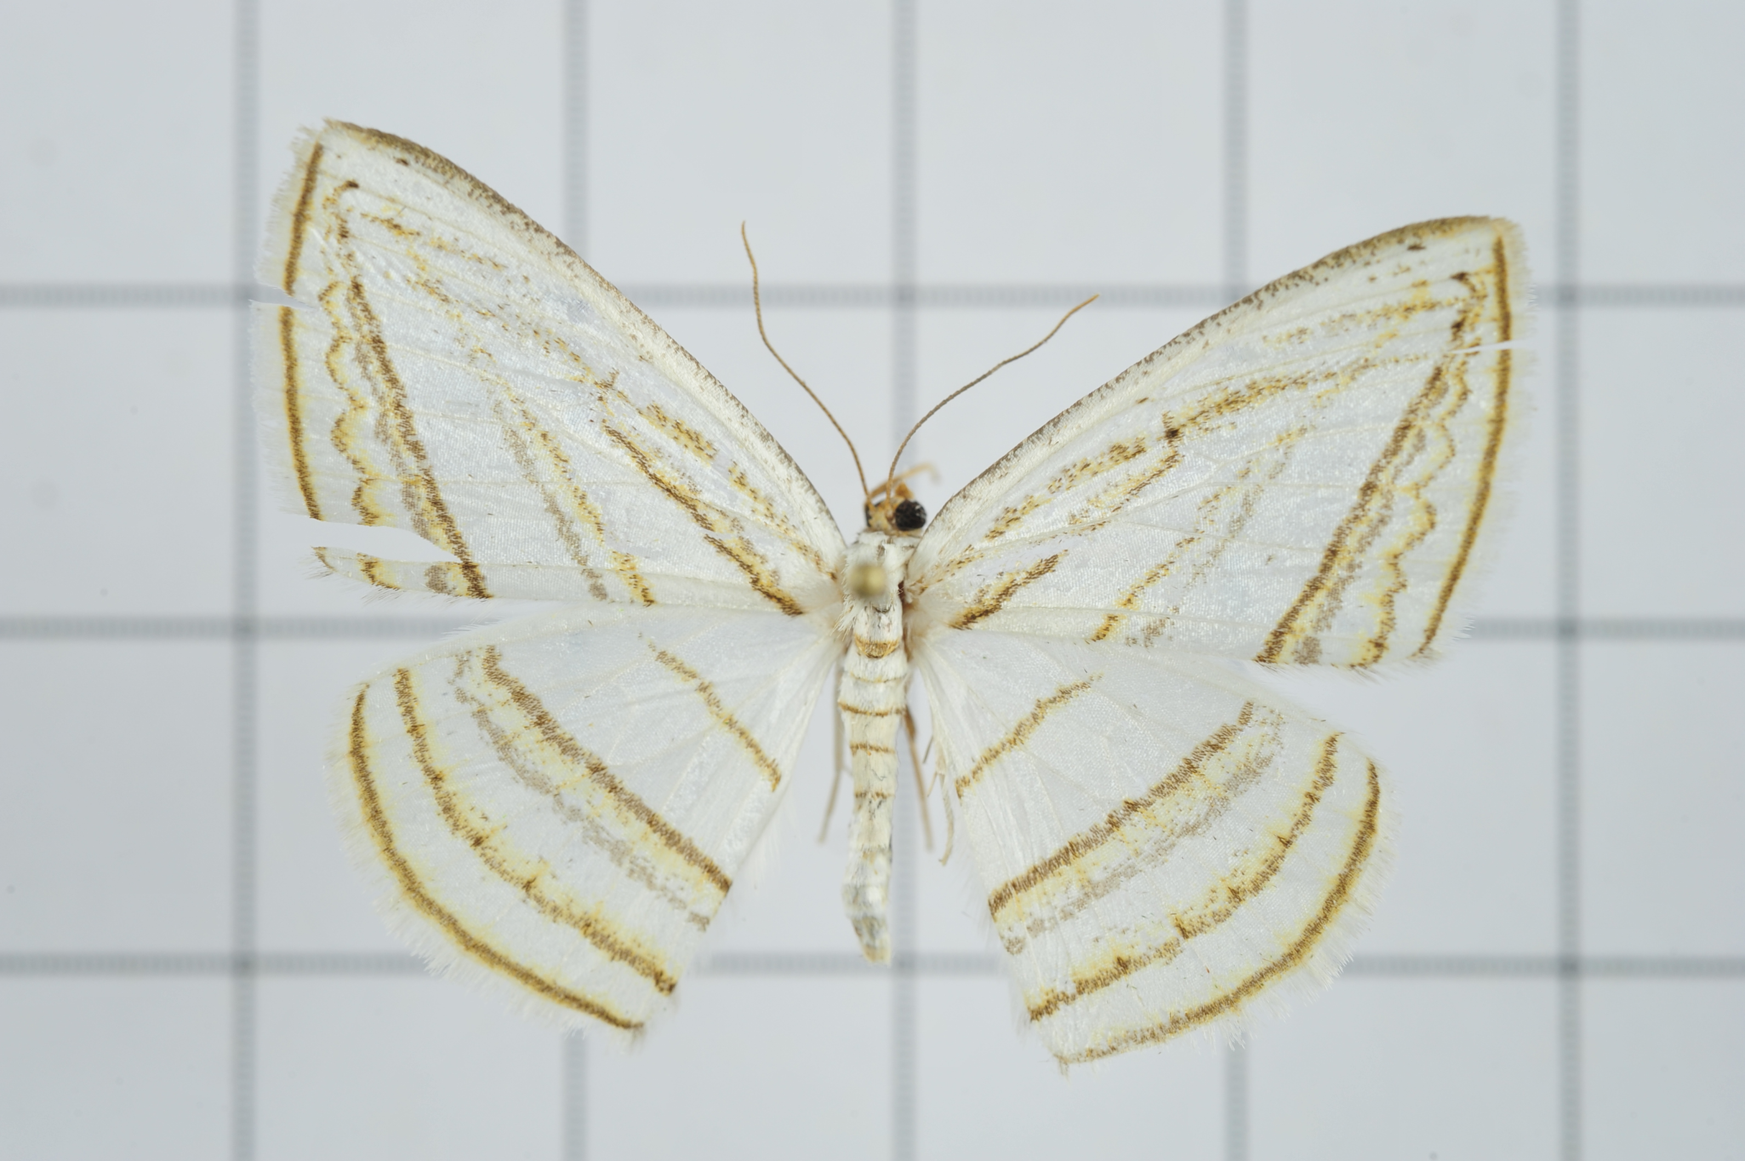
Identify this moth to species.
Orthocabera sericea sericea
